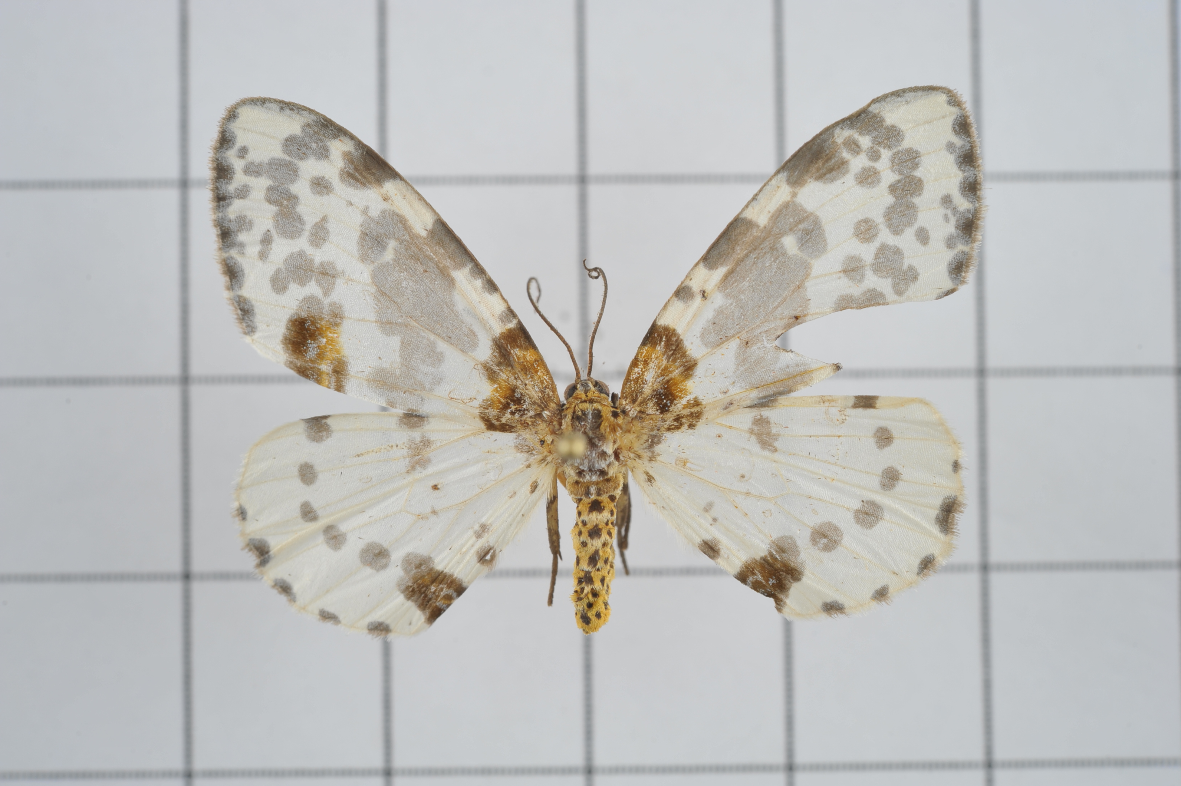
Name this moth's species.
Abraxas adilluminata
